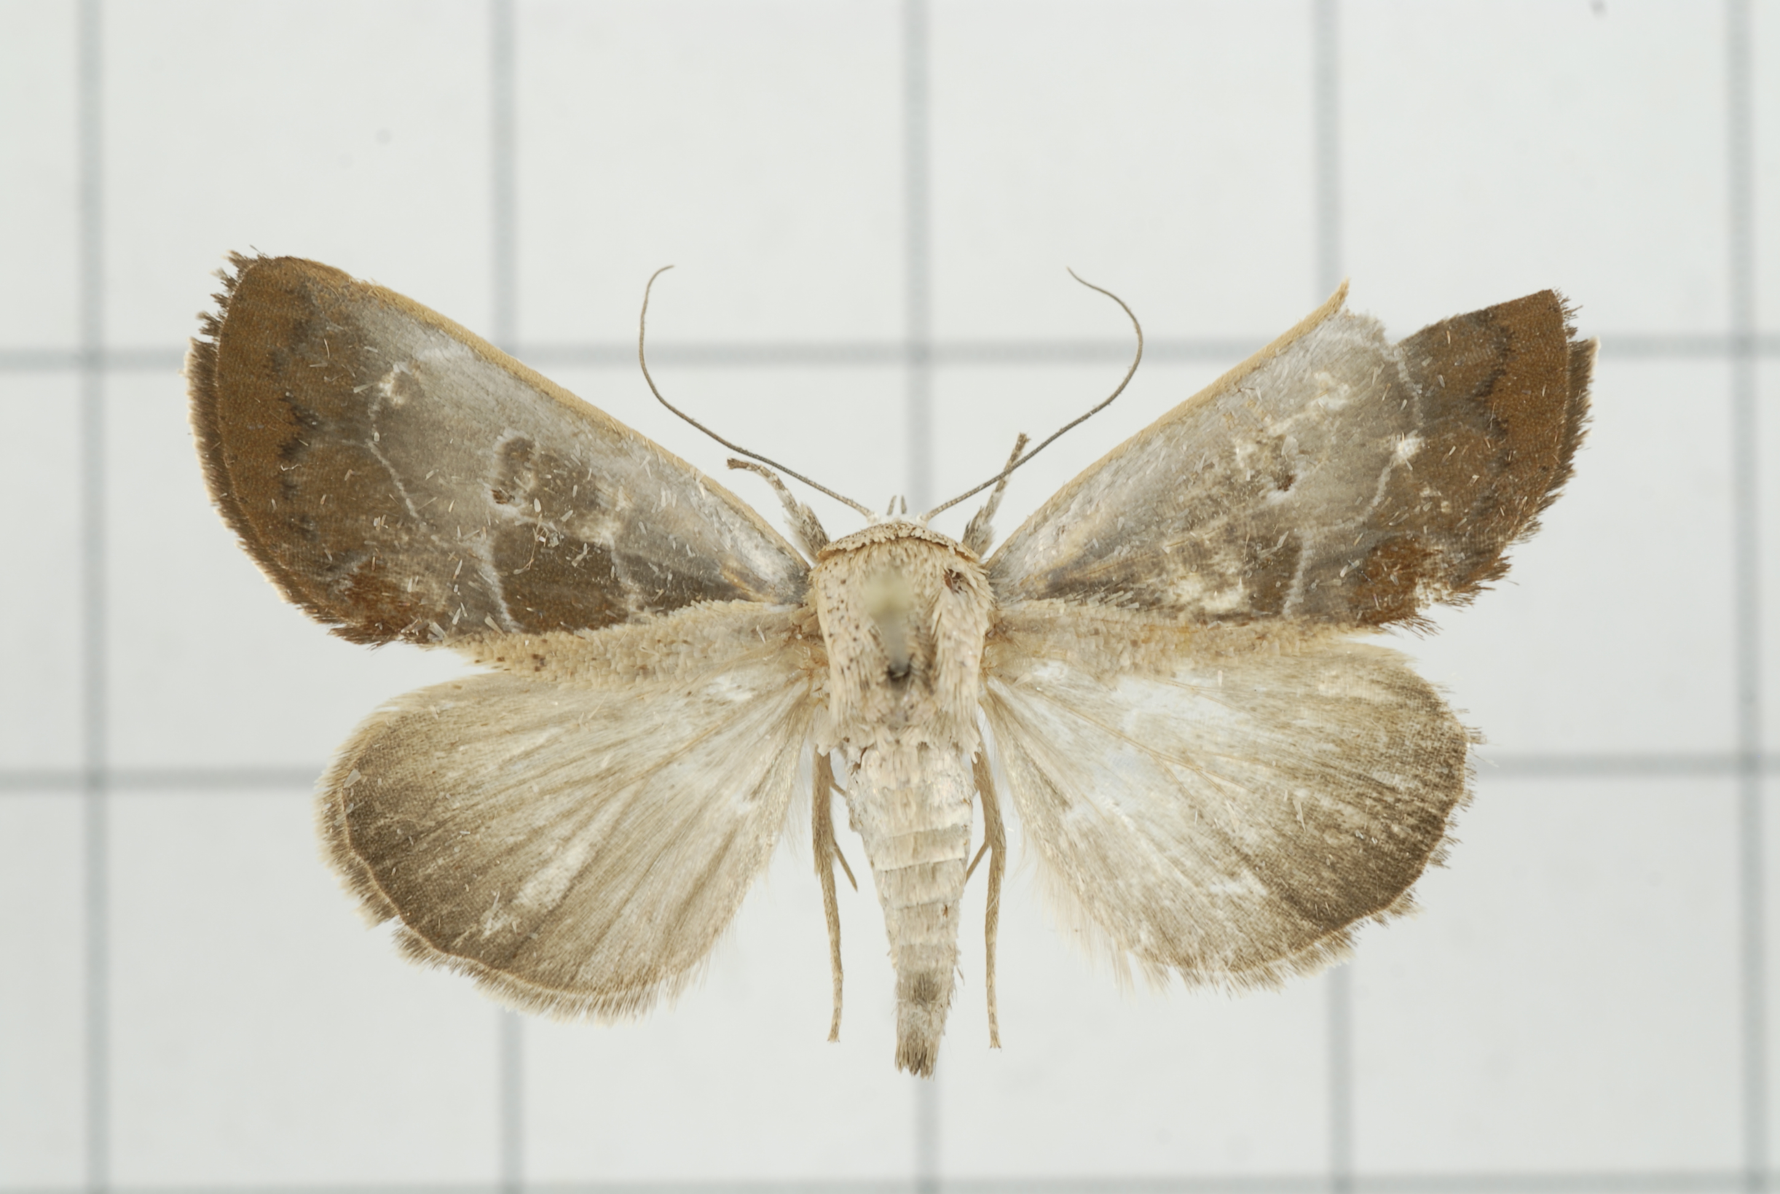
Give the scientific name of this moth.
Westermannia elliptica elliptica
